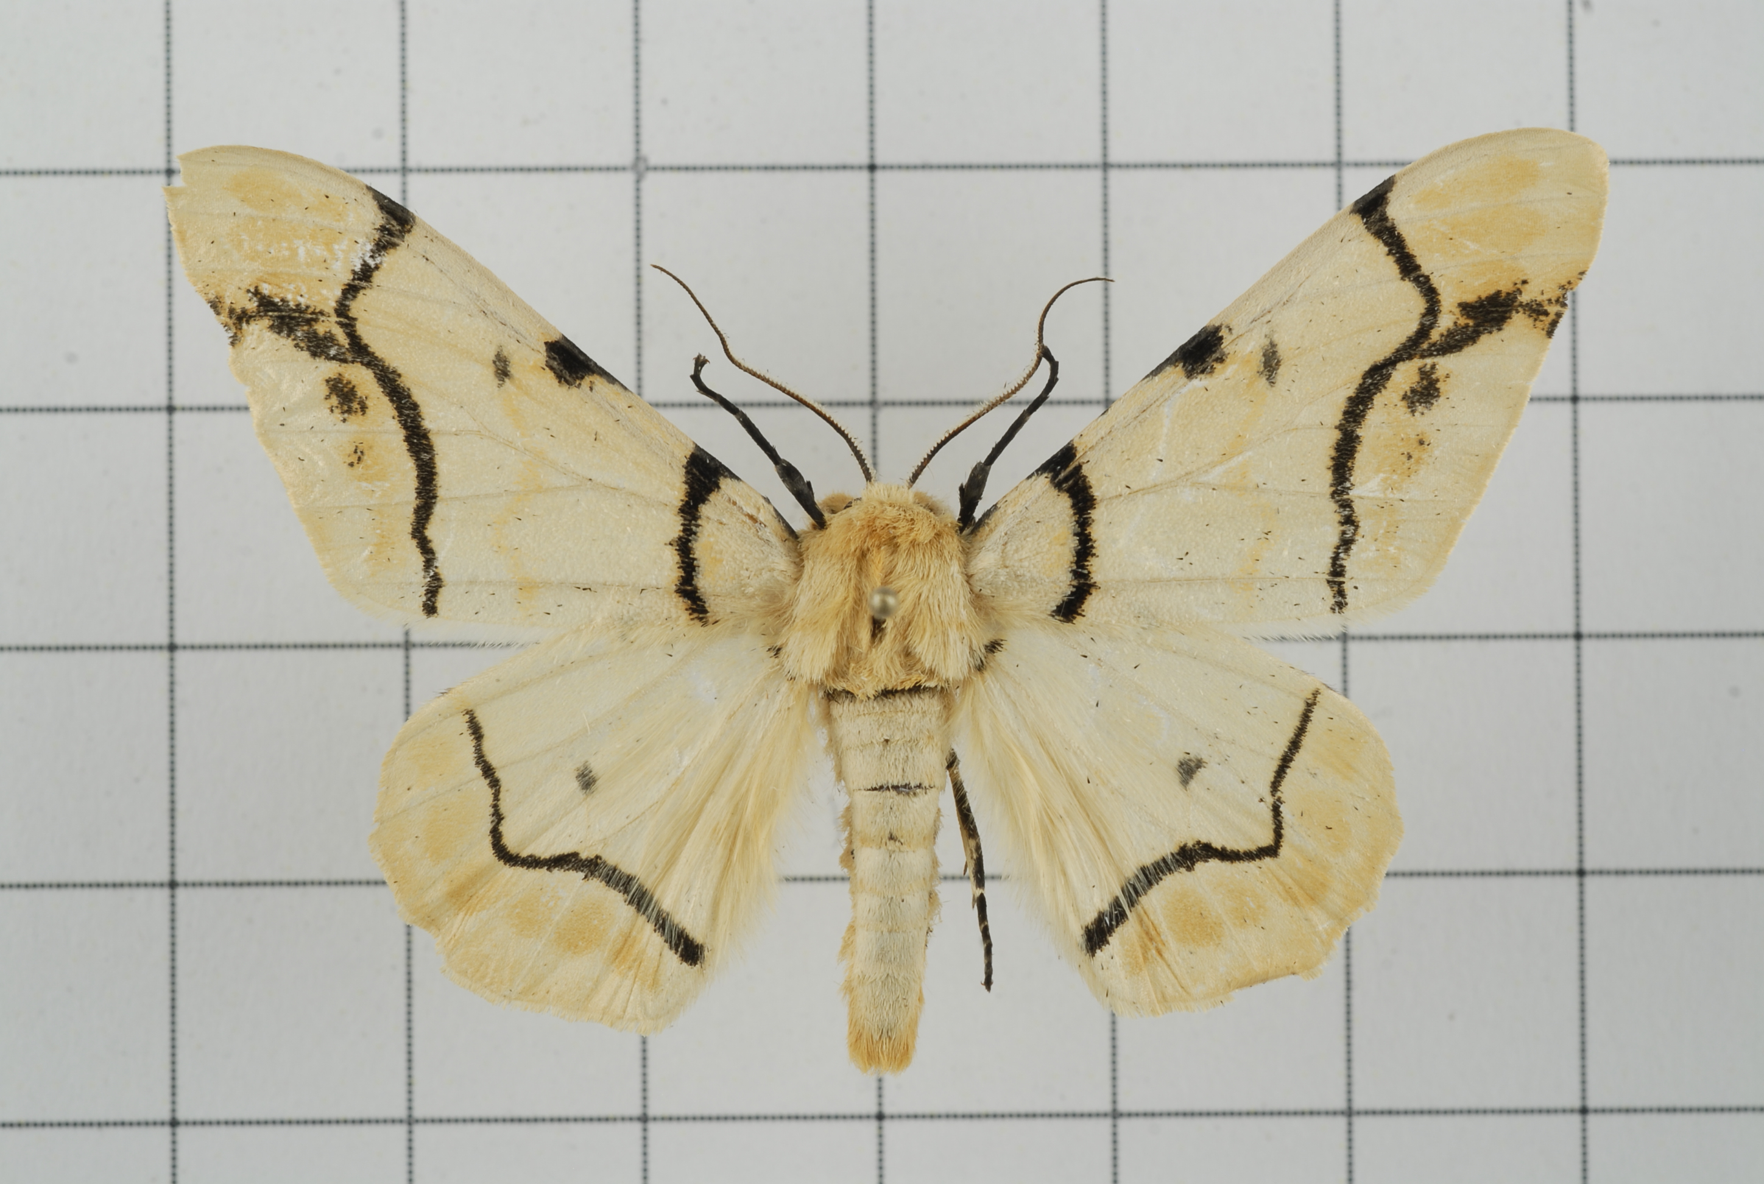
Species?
Biston perclara
